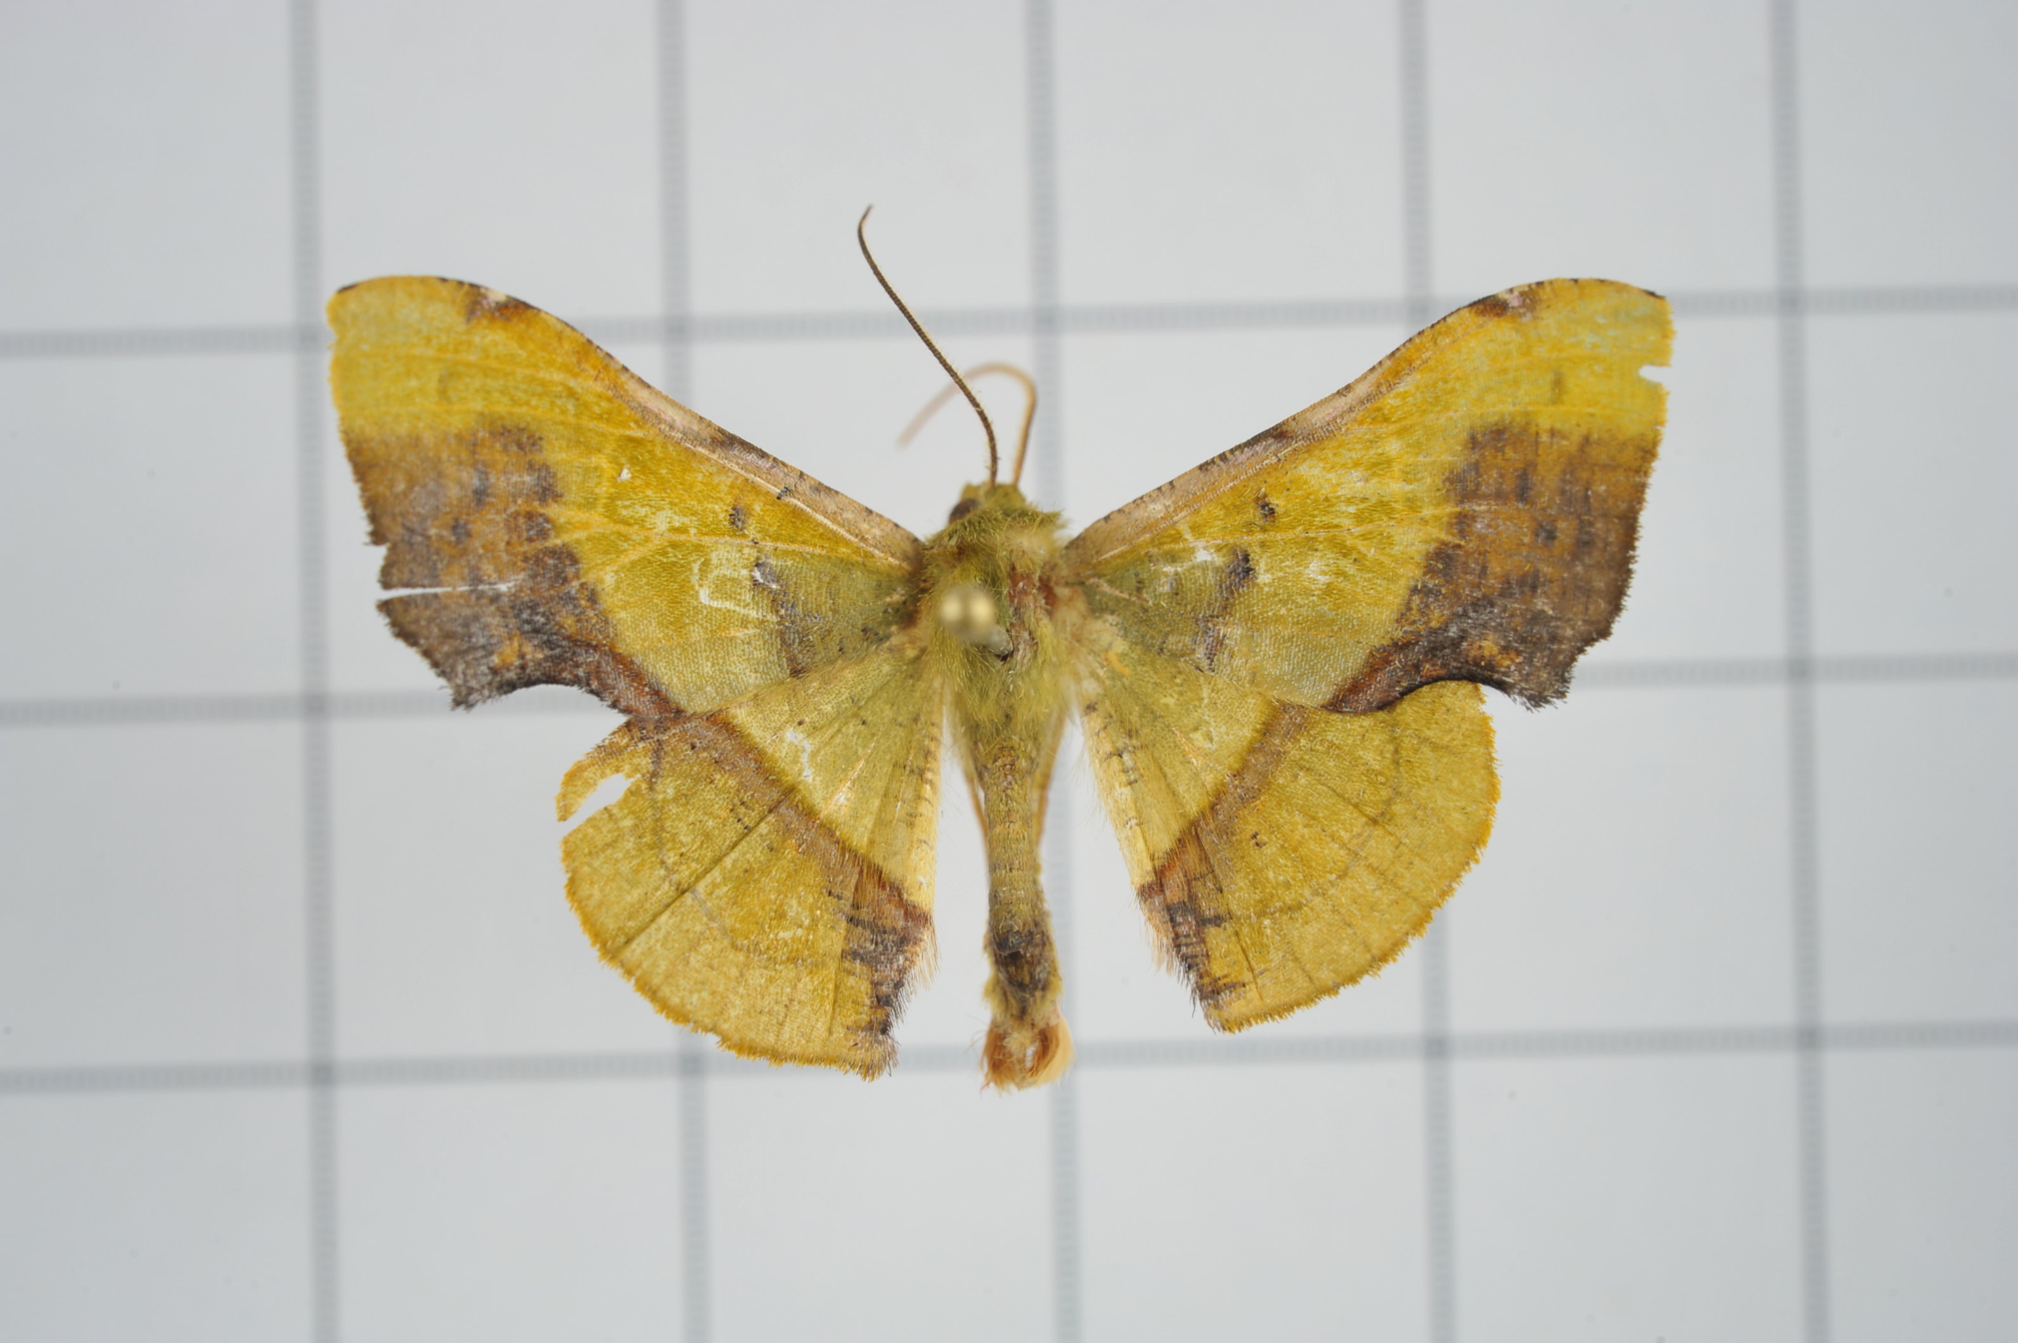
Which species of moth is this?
Fascellina plagiata
